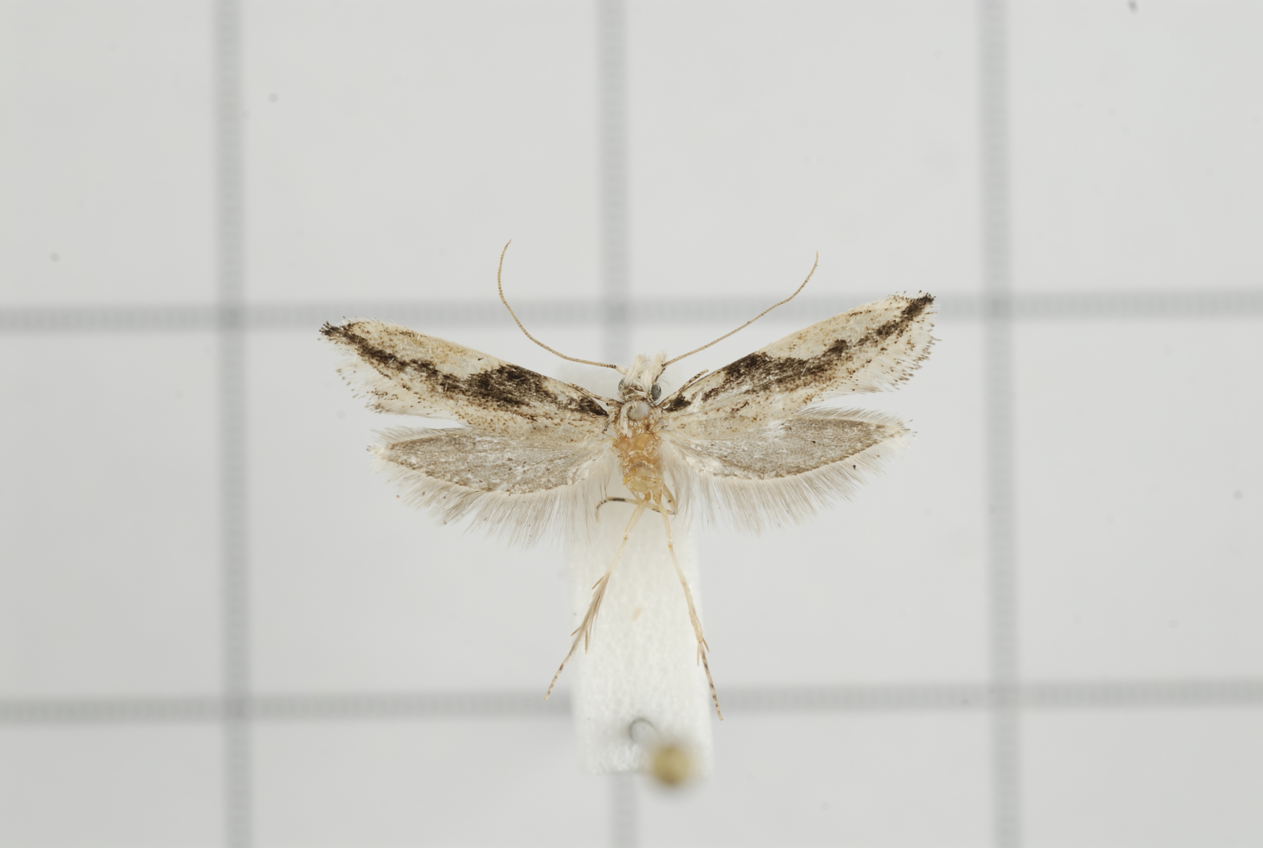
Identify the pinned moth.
Erechthias atririvis
